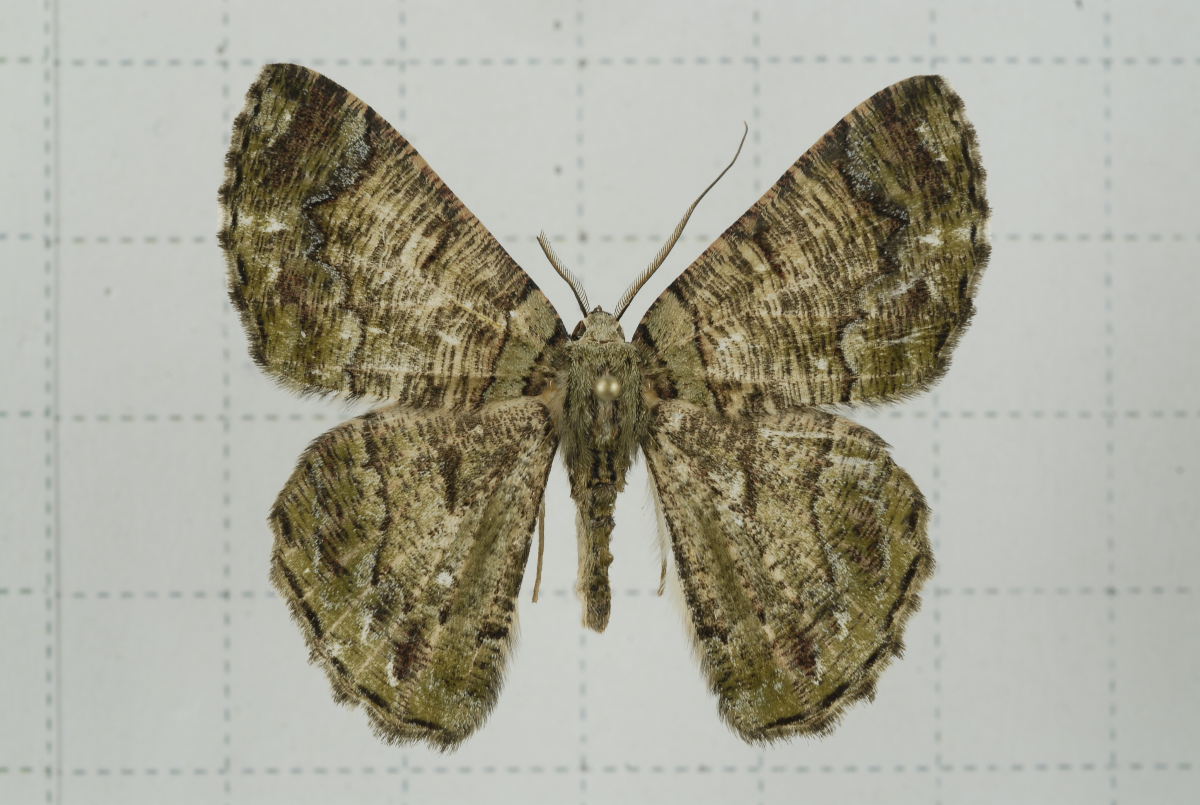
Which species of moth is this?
Lophophelma taiwana
